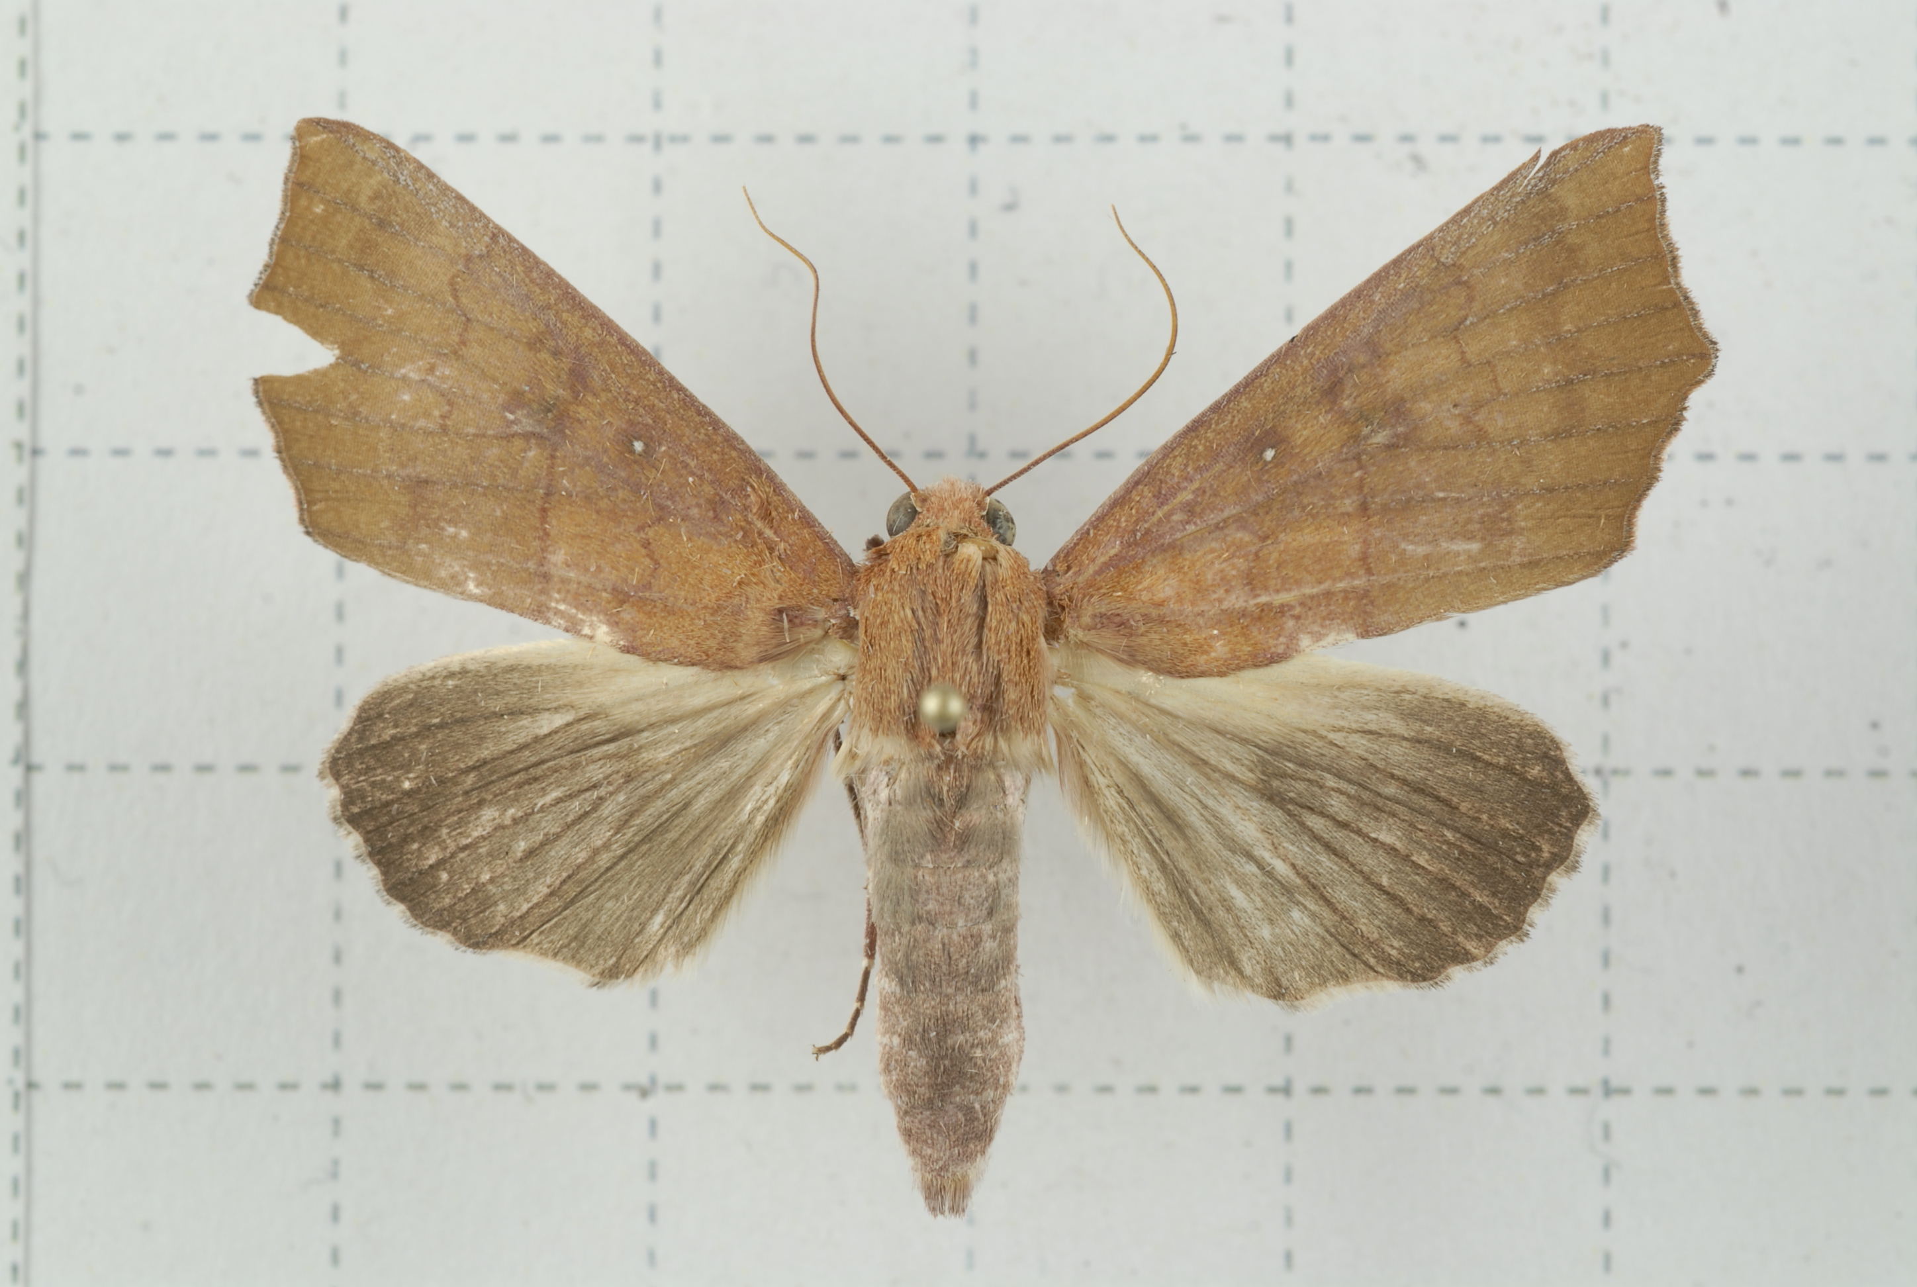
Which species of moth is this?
Rusicada privata
